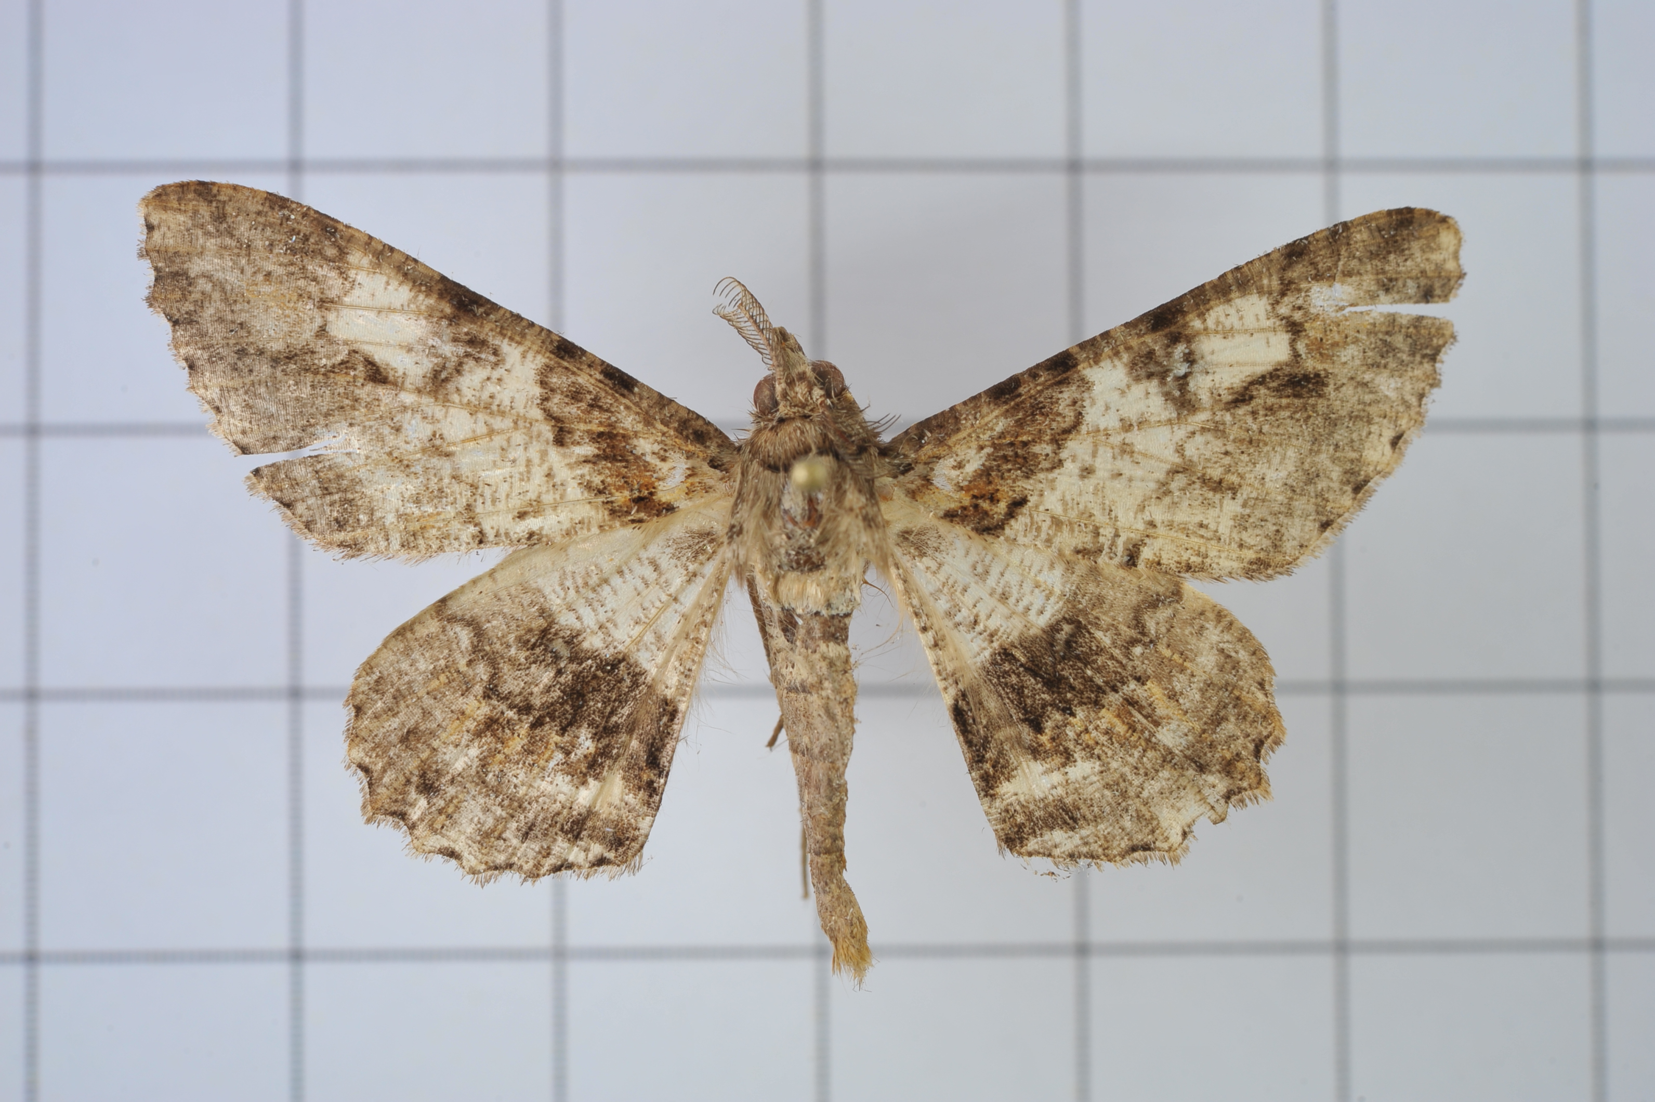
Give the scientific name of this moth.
Cleora fraterna
